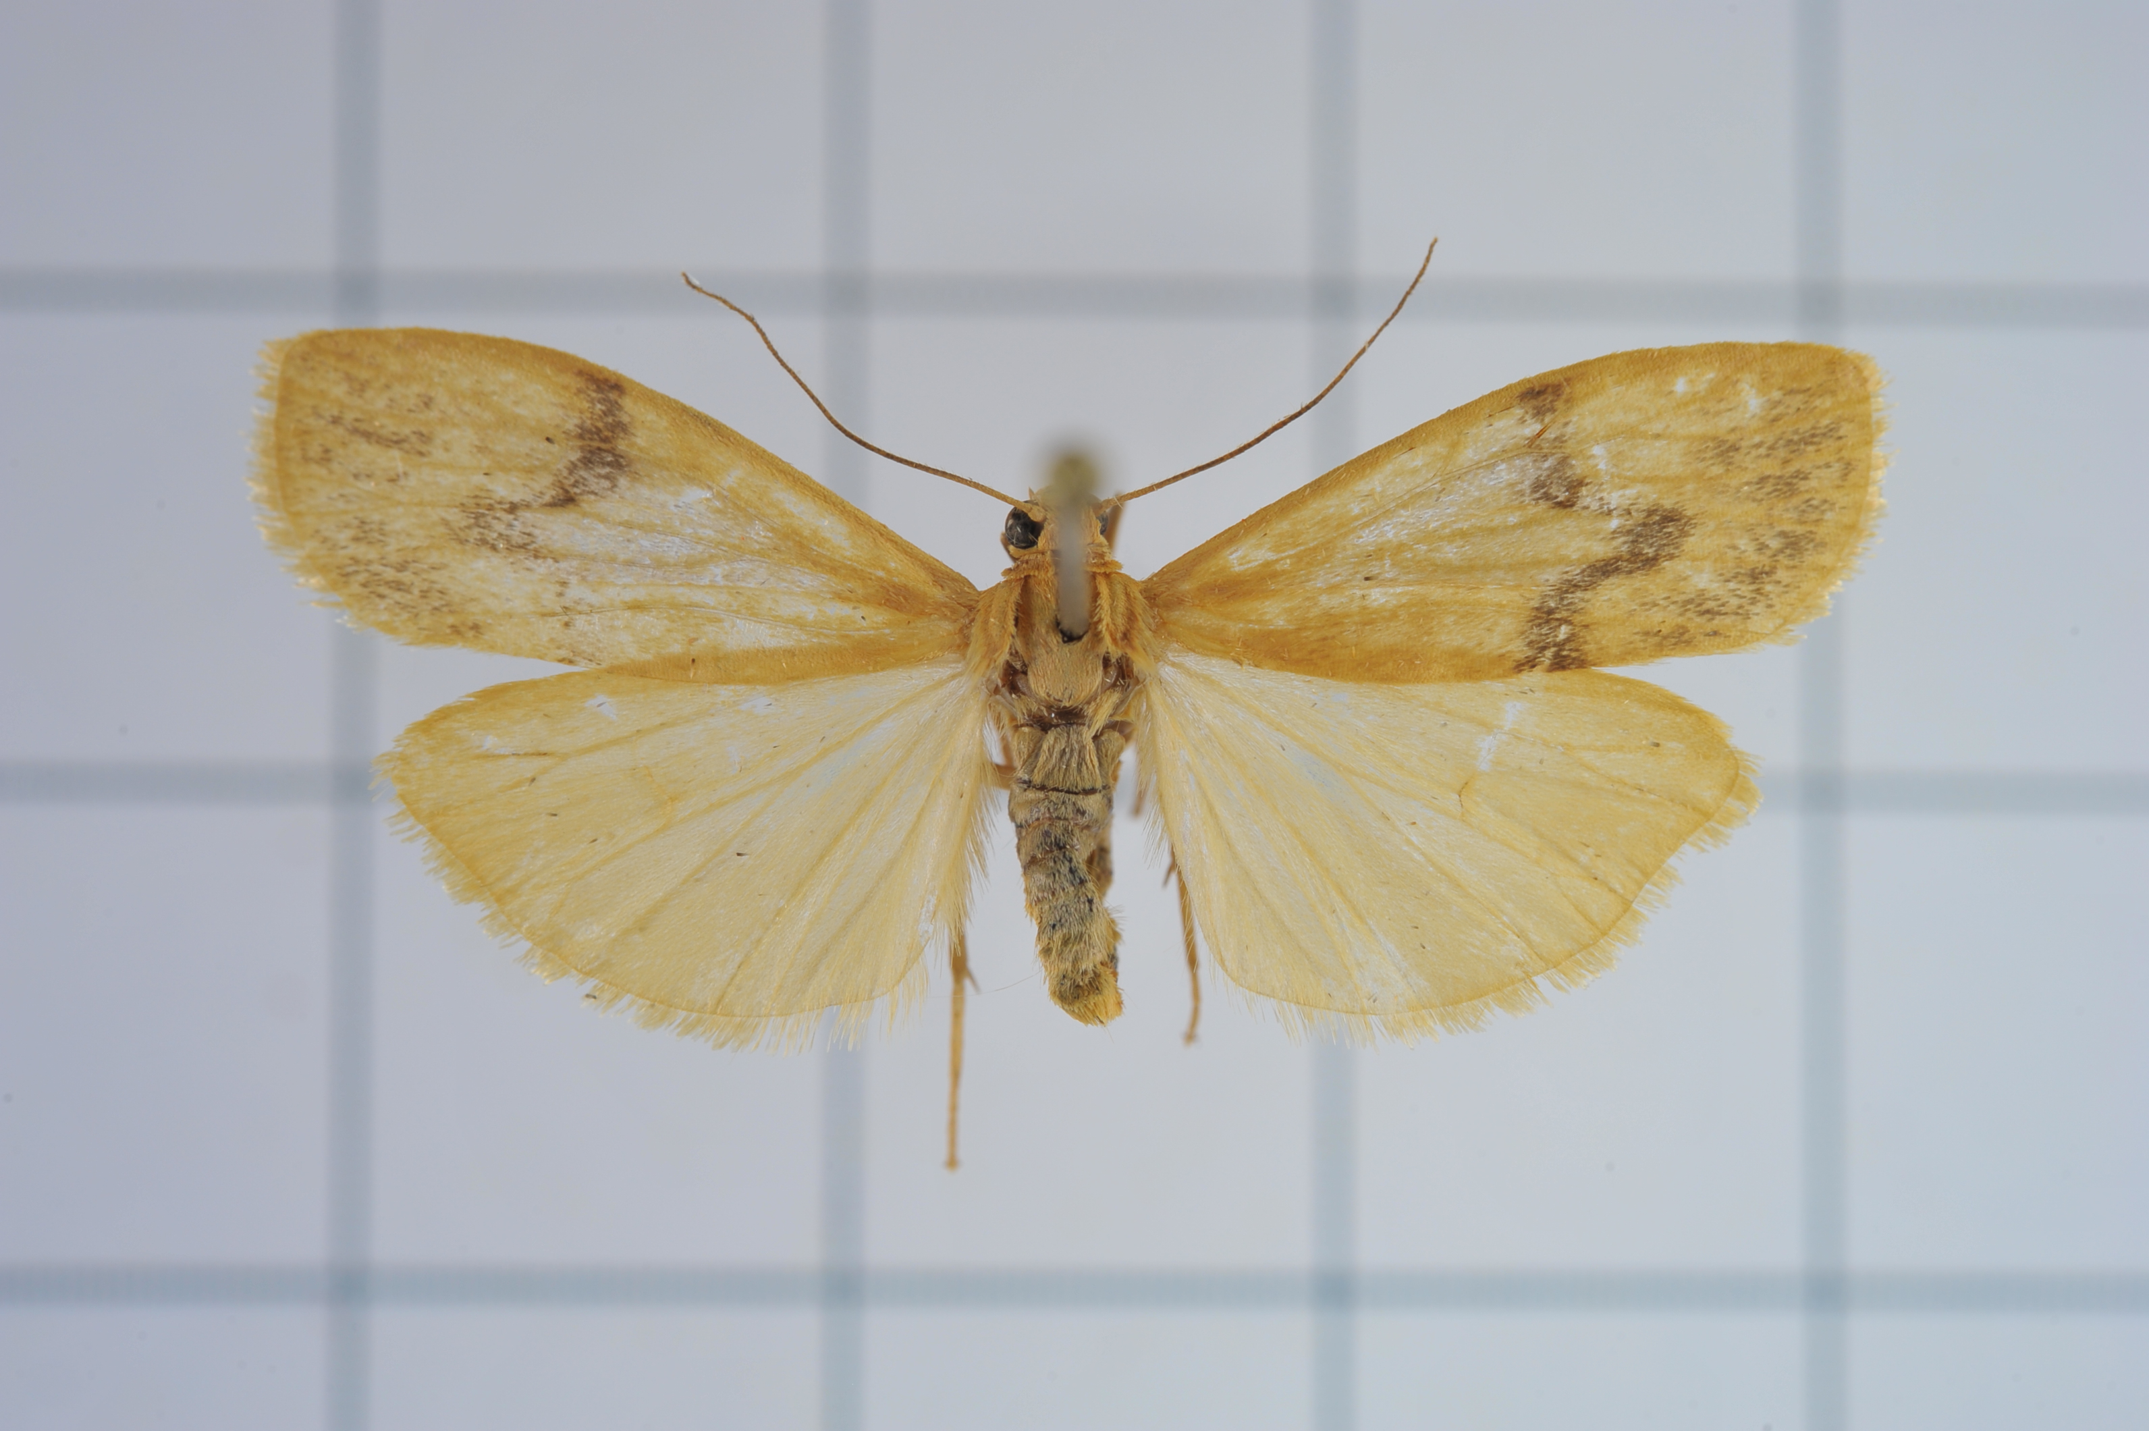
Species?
Teuloma tainebula
